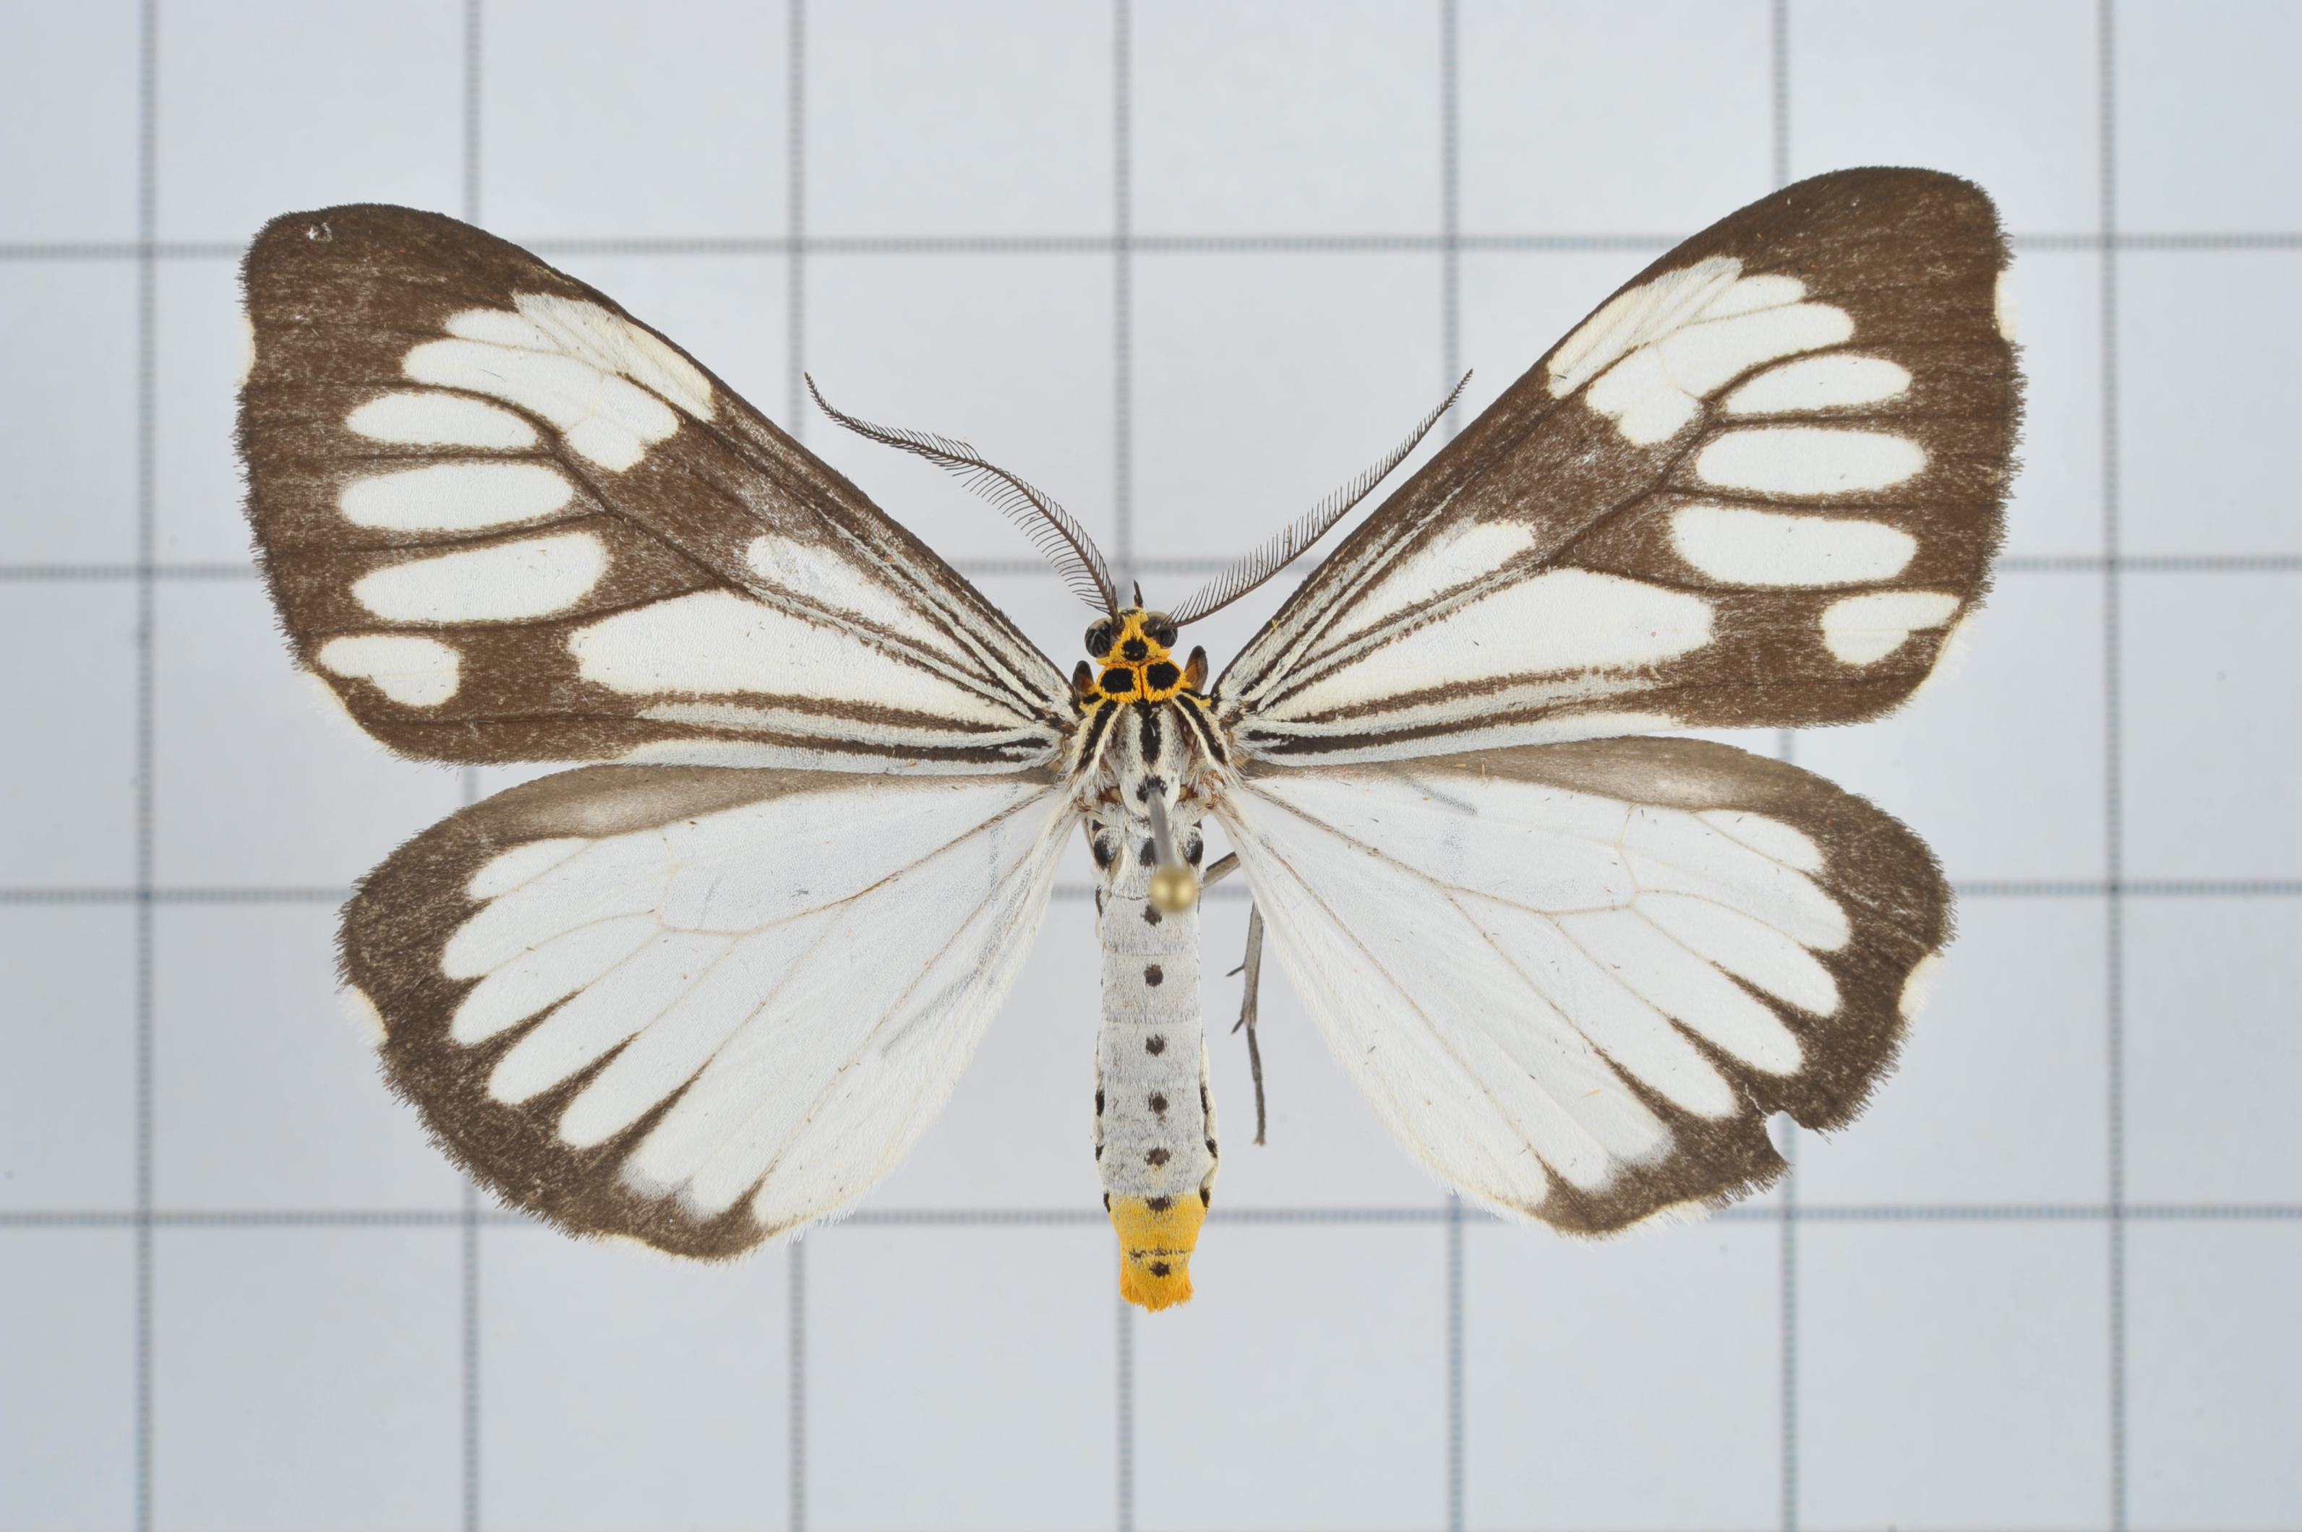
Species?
Nyctemera coleta coleta
